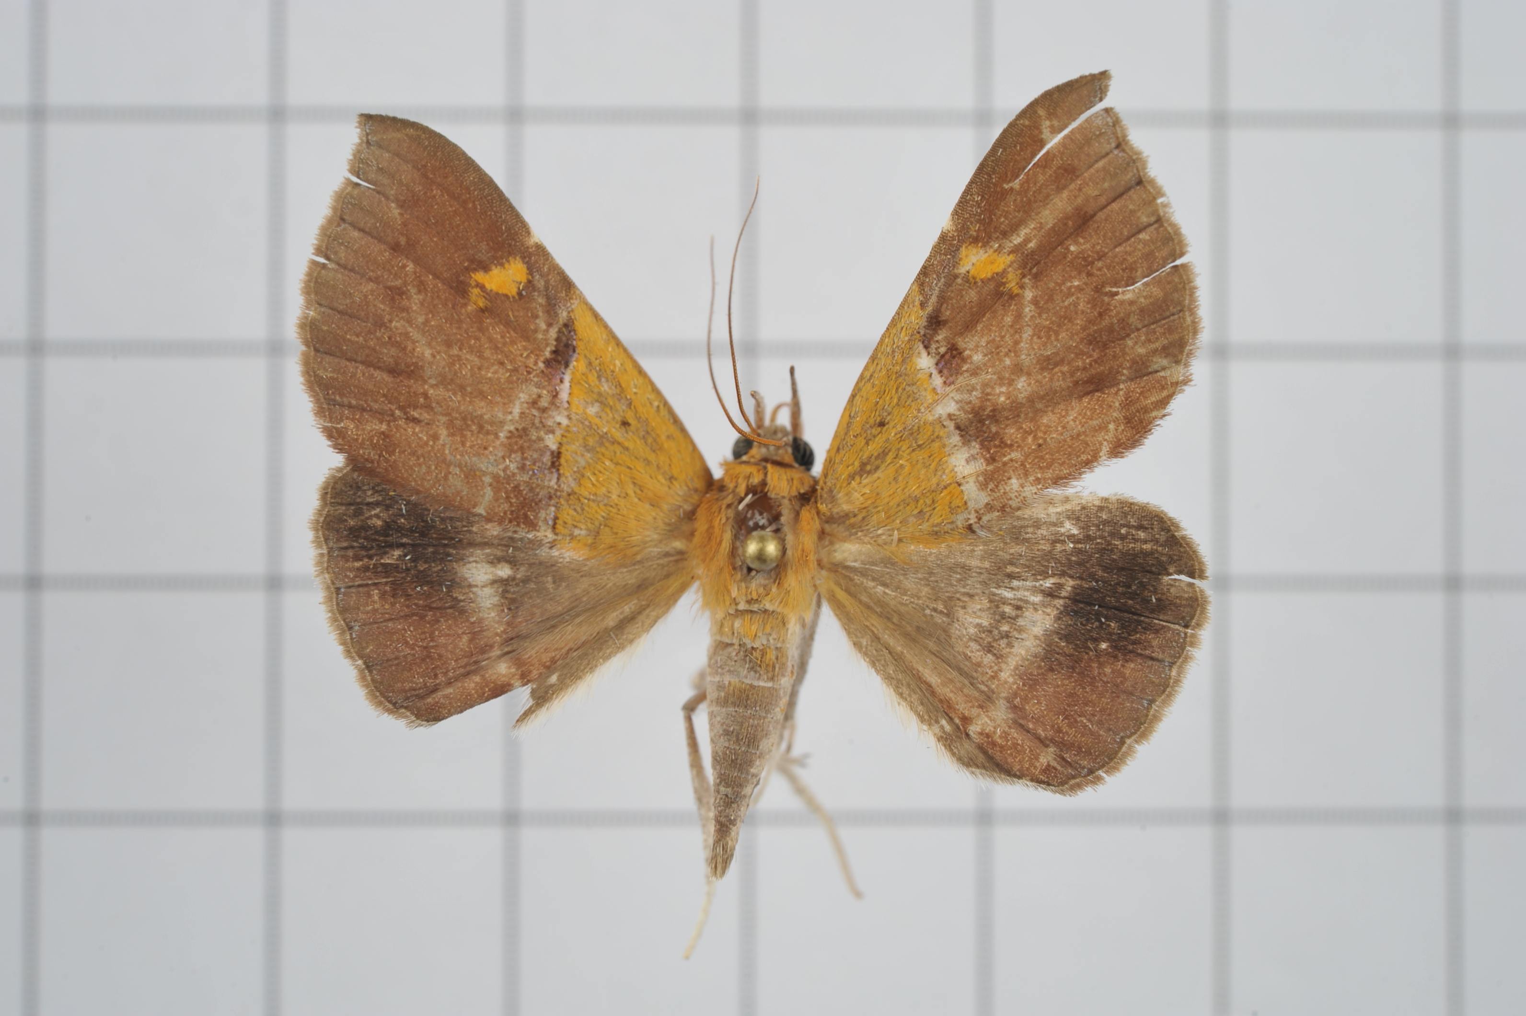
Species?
Sympis rufibasis
